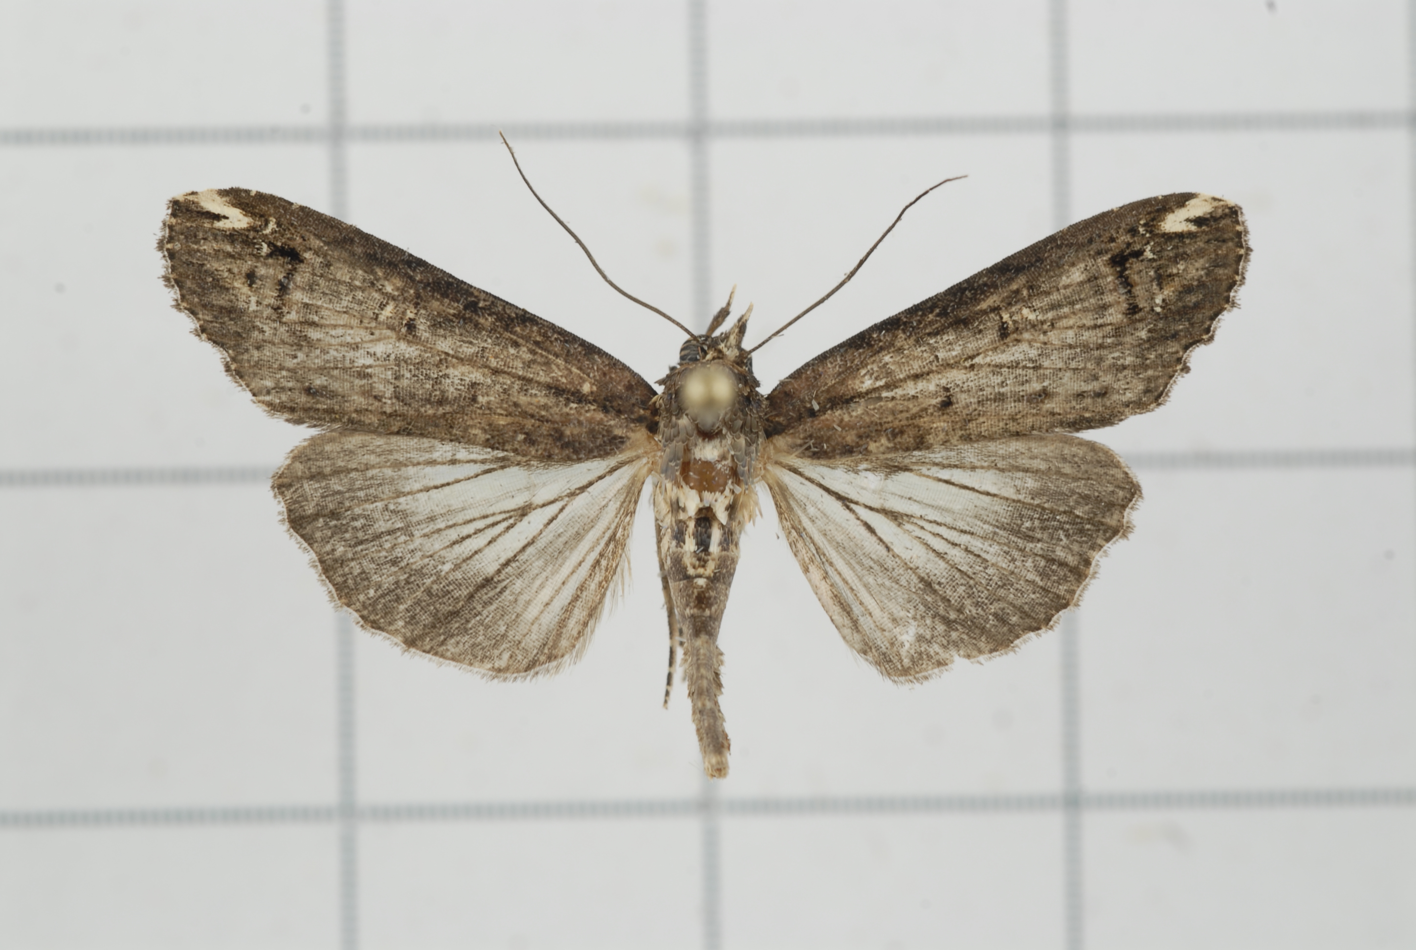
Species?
Lophoptera brunnama
